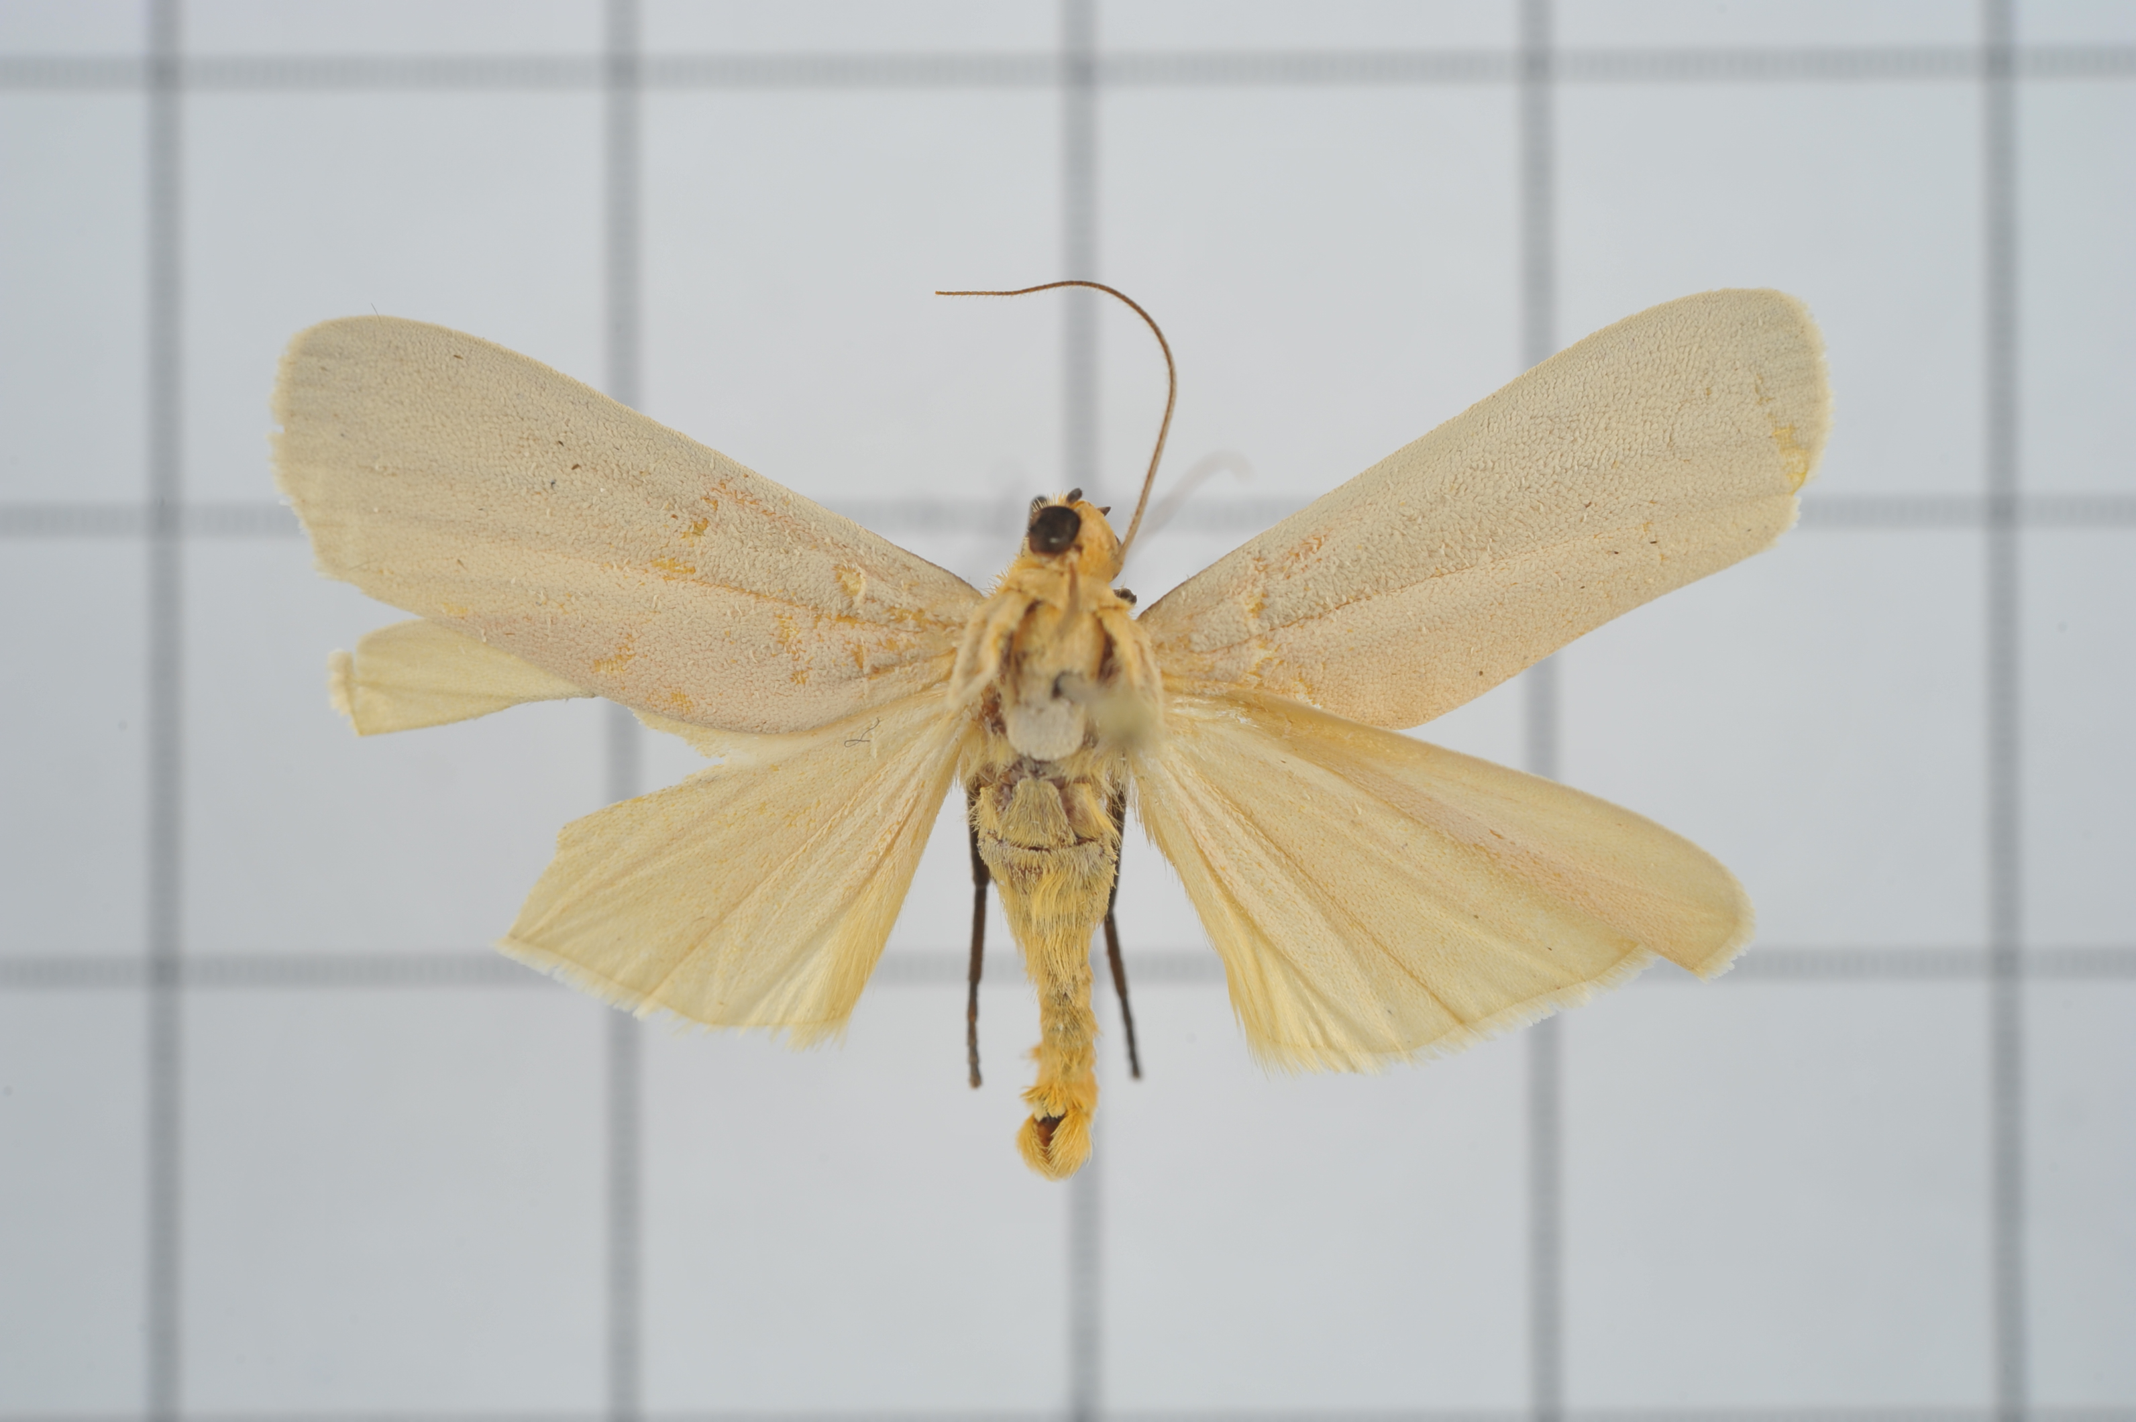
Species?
Eilema ranrunensis
